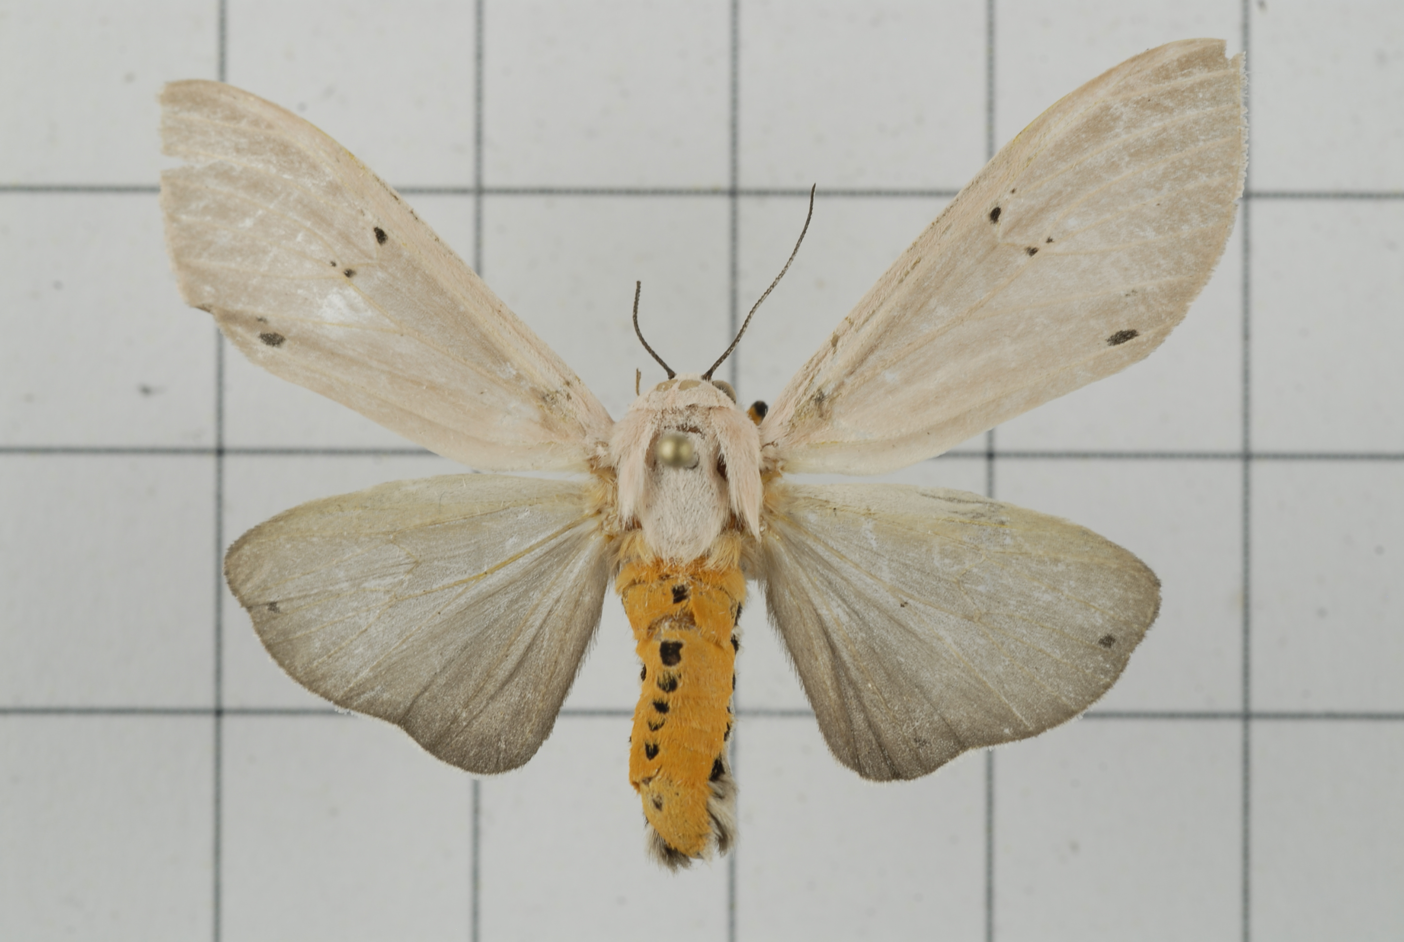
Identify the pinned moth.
Creatonotos transiens koni
